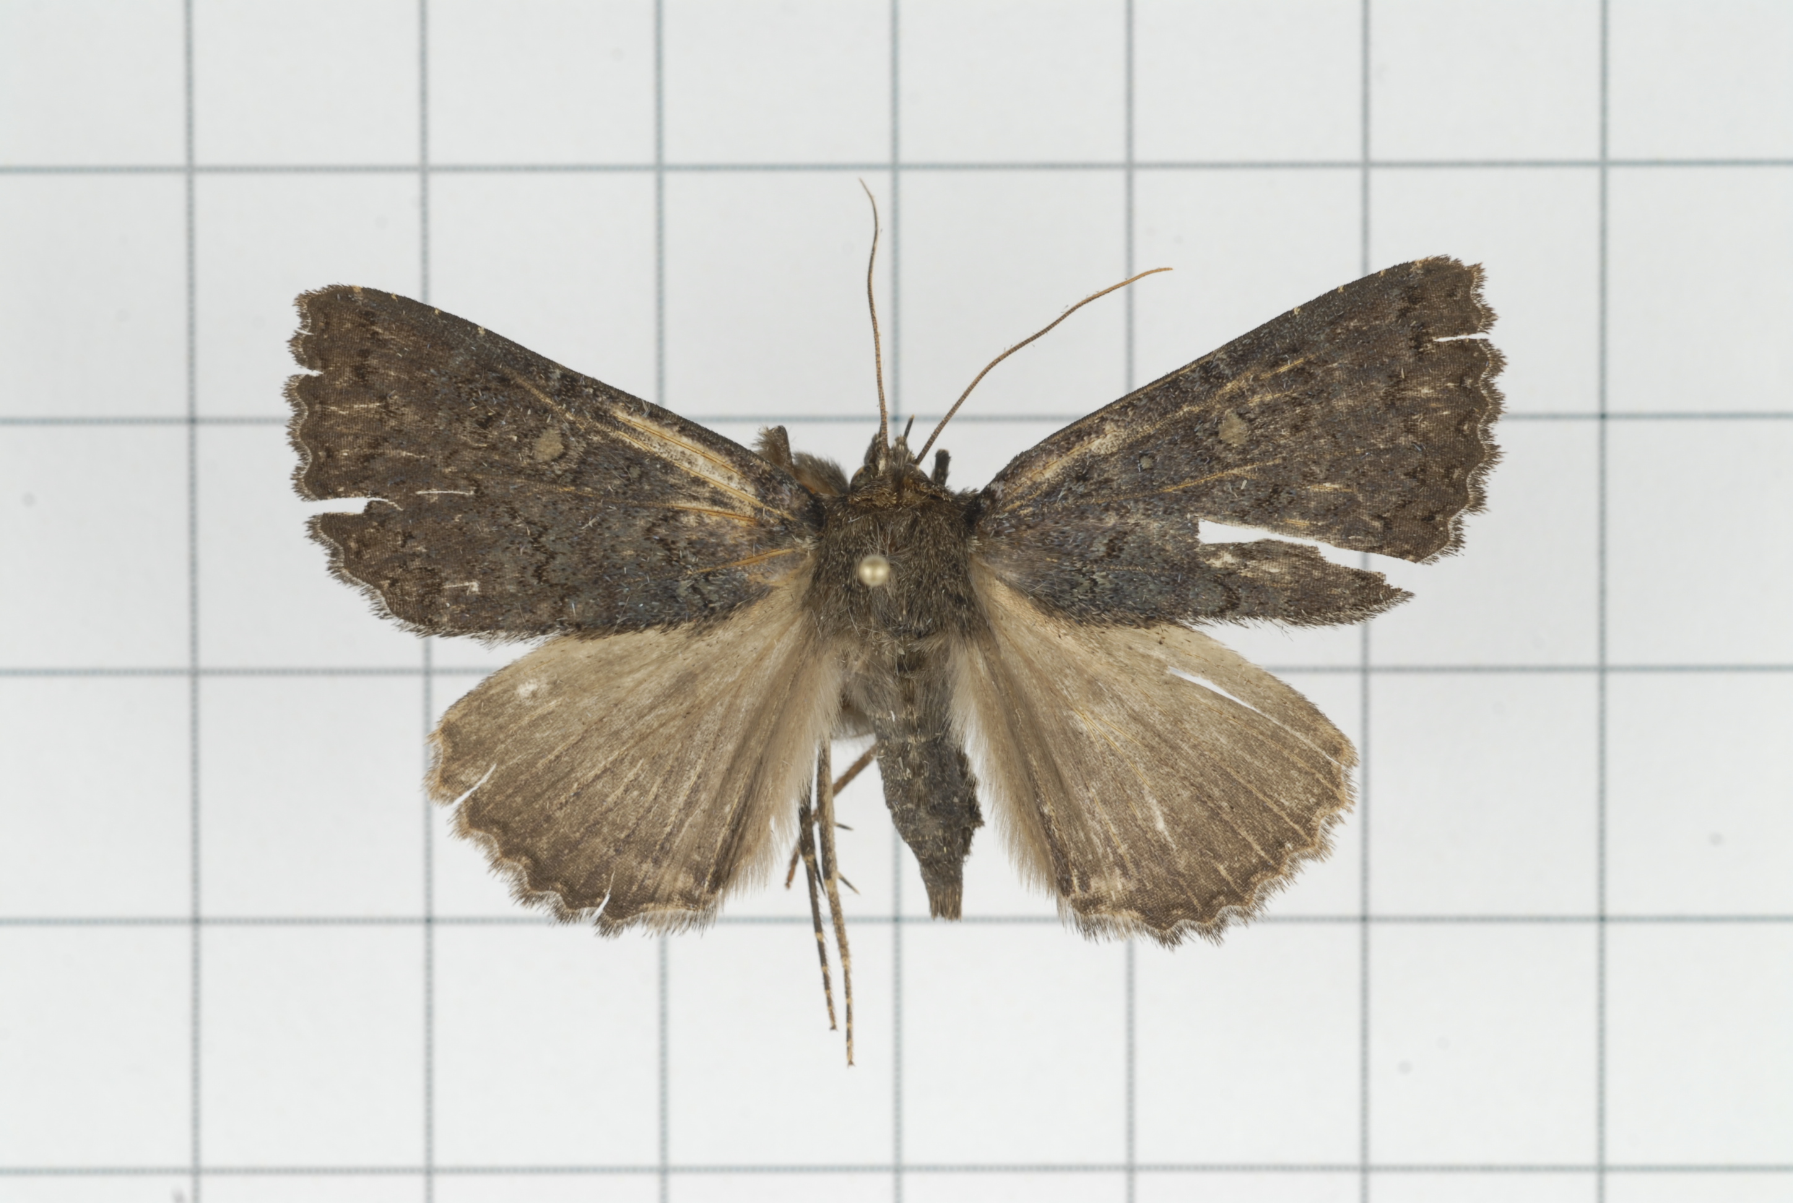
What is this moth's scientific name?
Hypersypnoides submarginata submarginata
